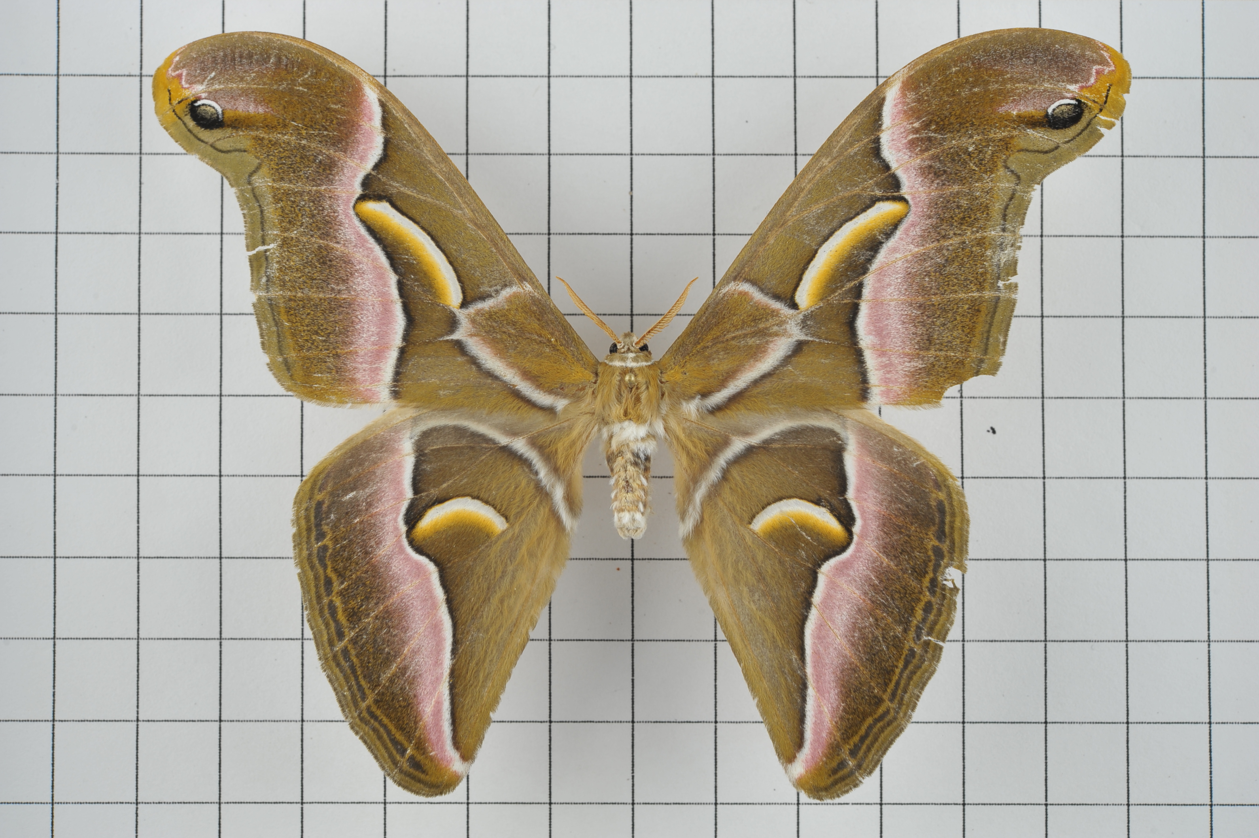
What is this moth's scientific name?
Samia wangi
